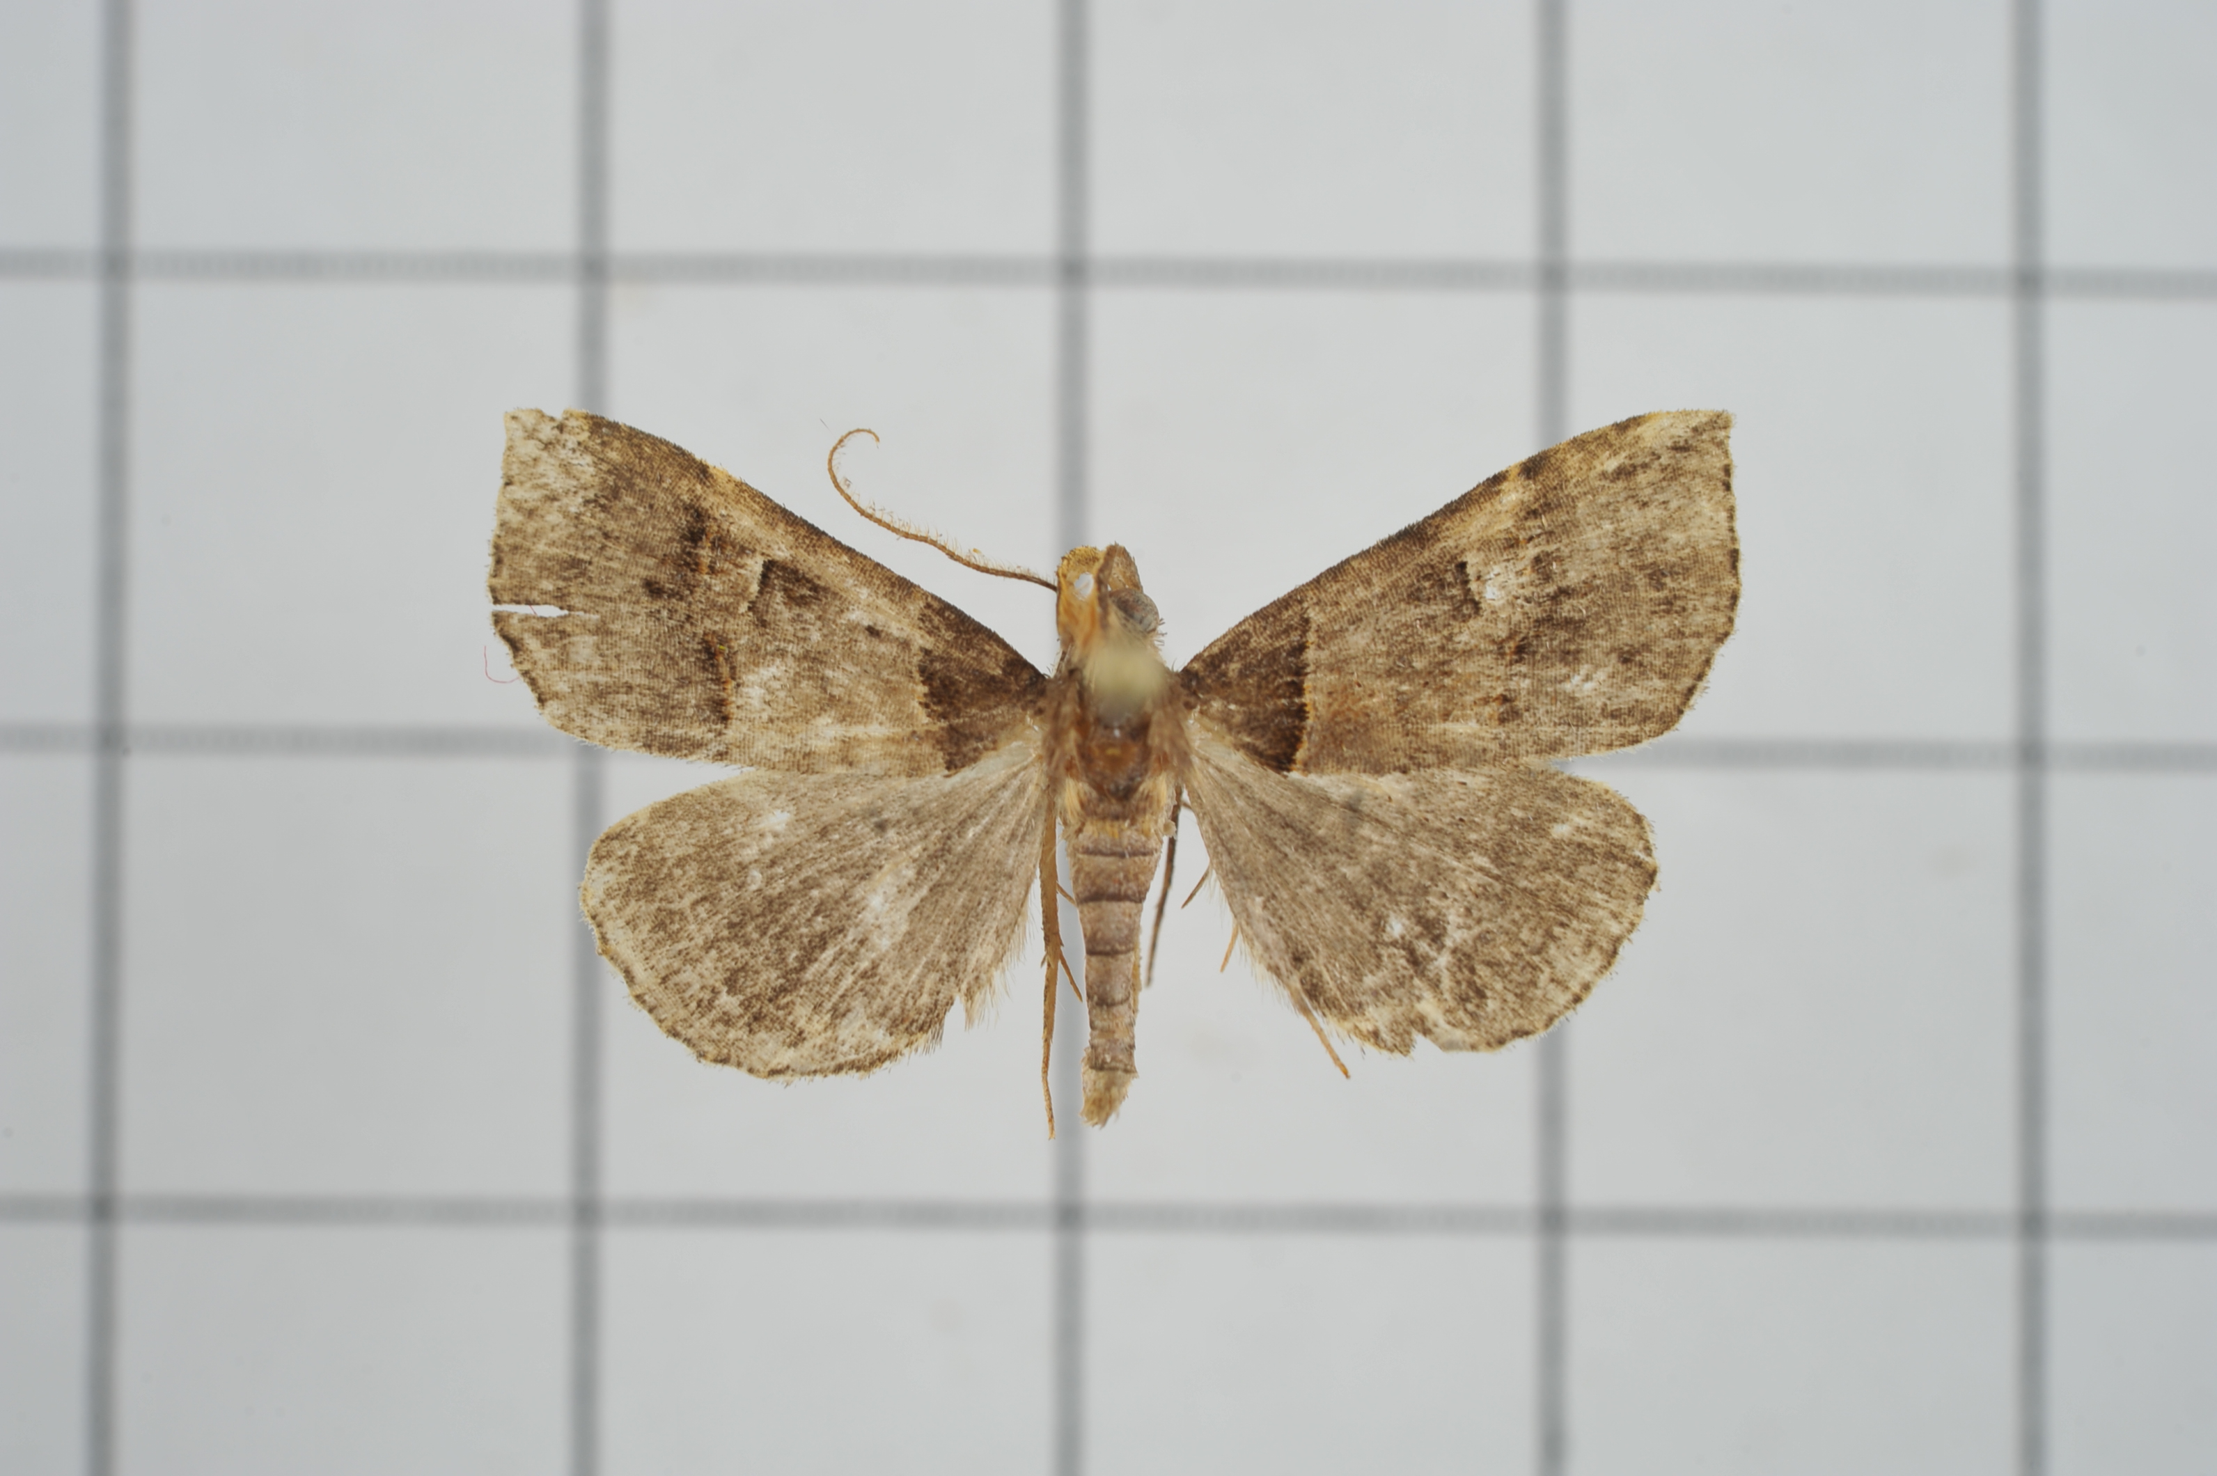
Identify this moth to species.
Bertula kosemponica
